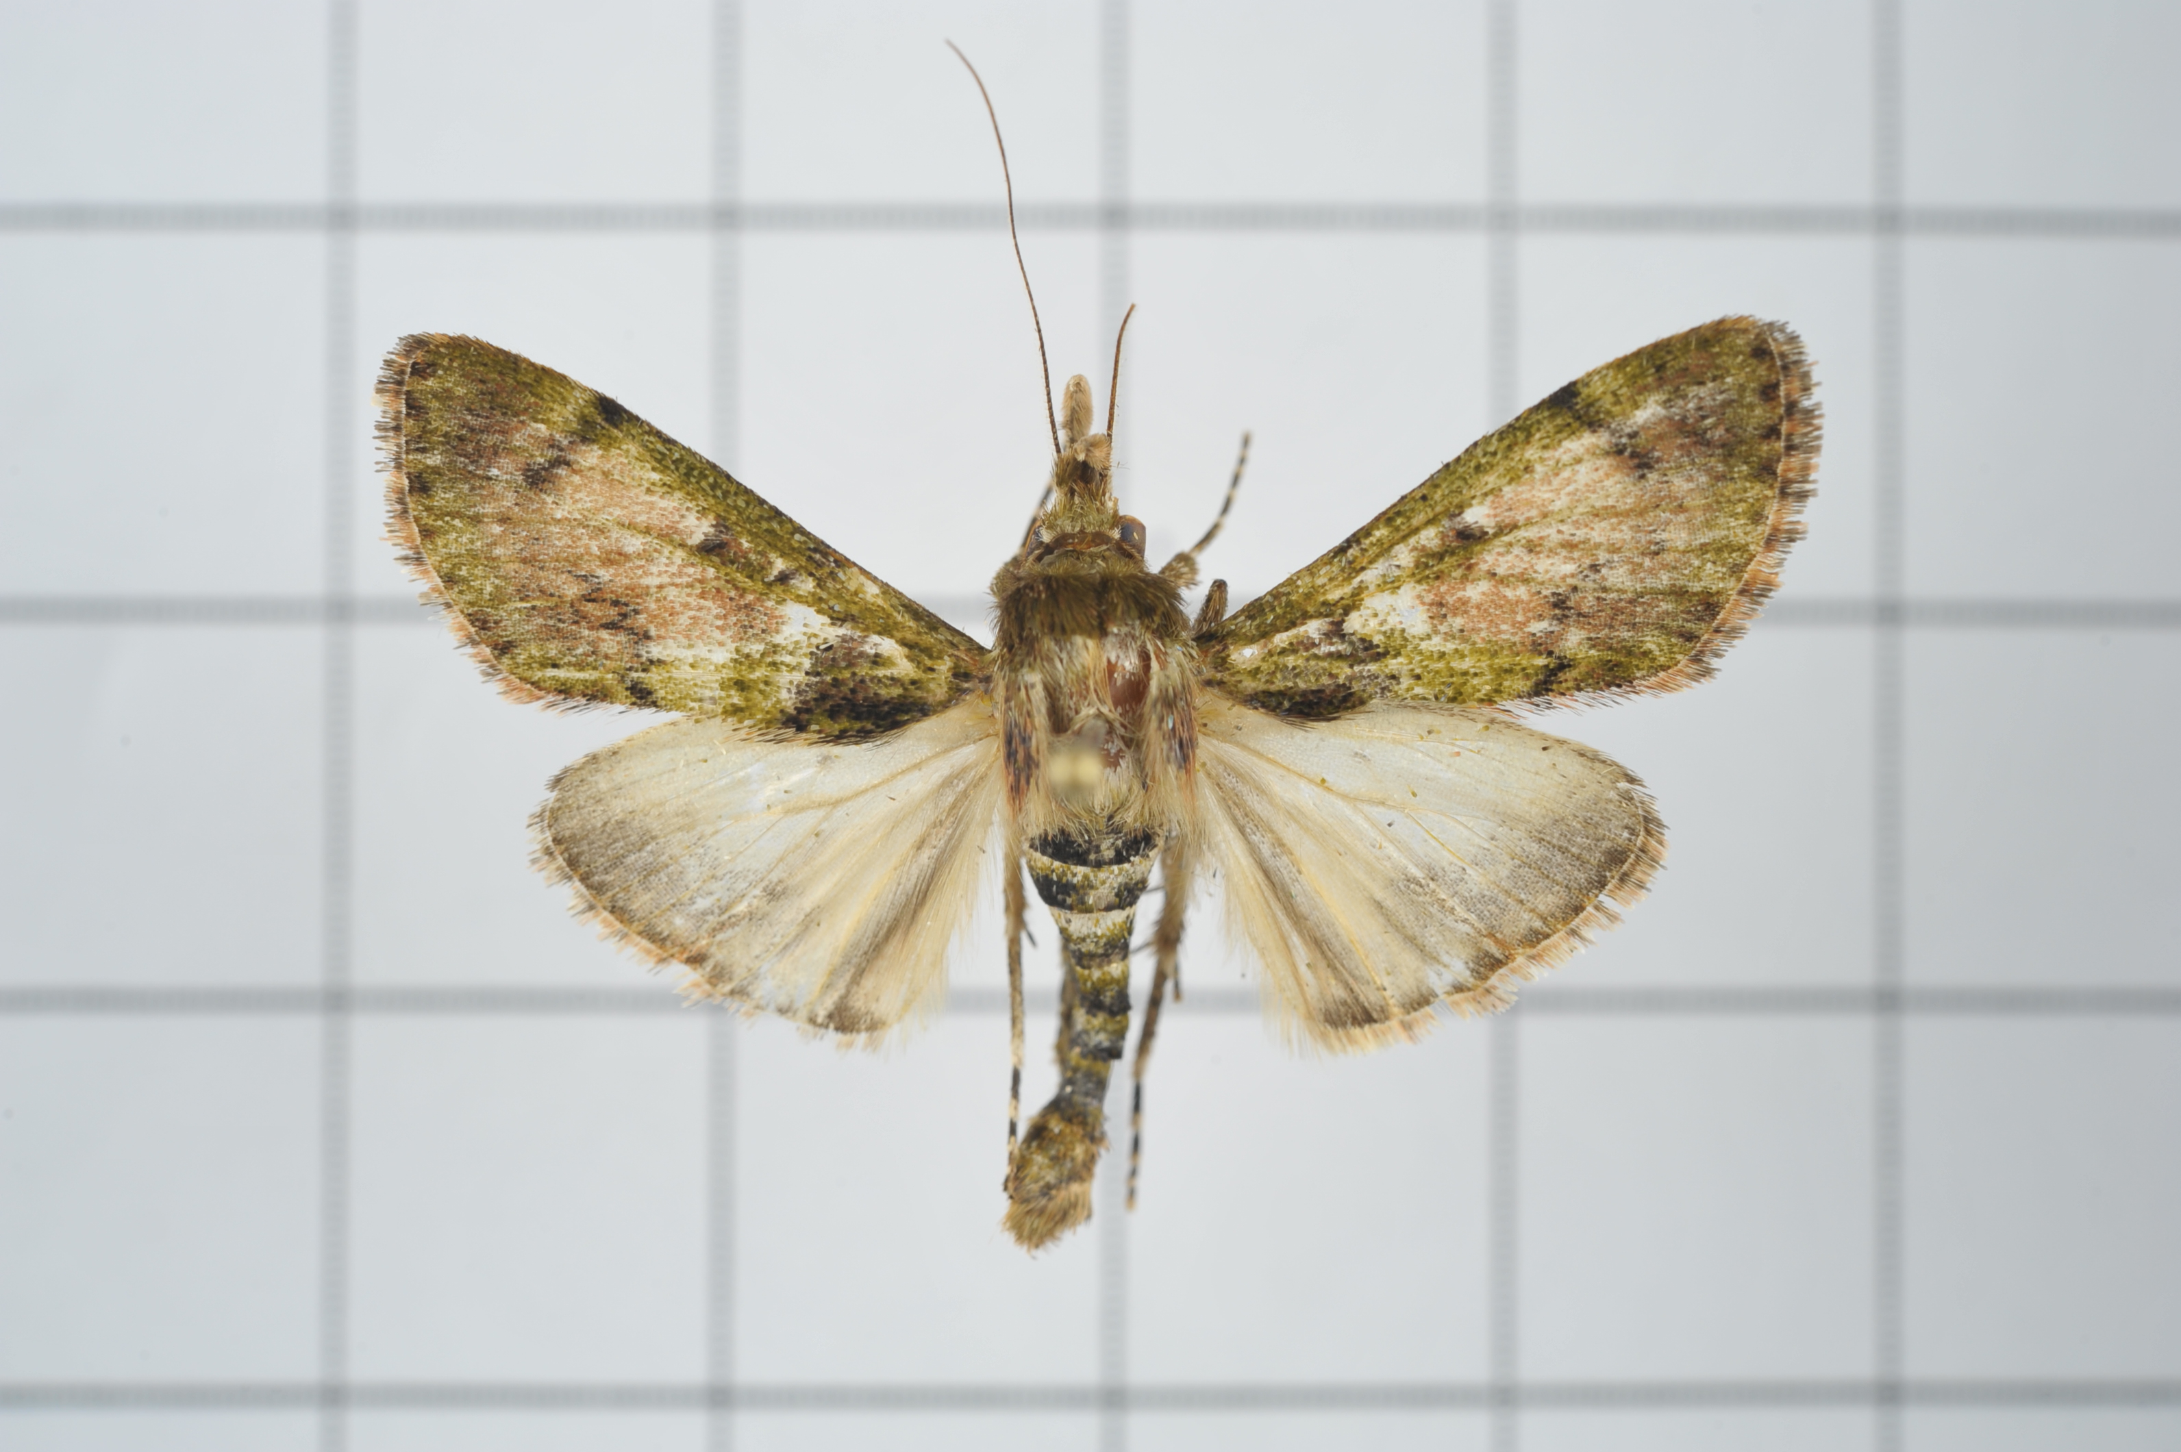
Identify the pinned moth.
Teliphasa nubilosa
